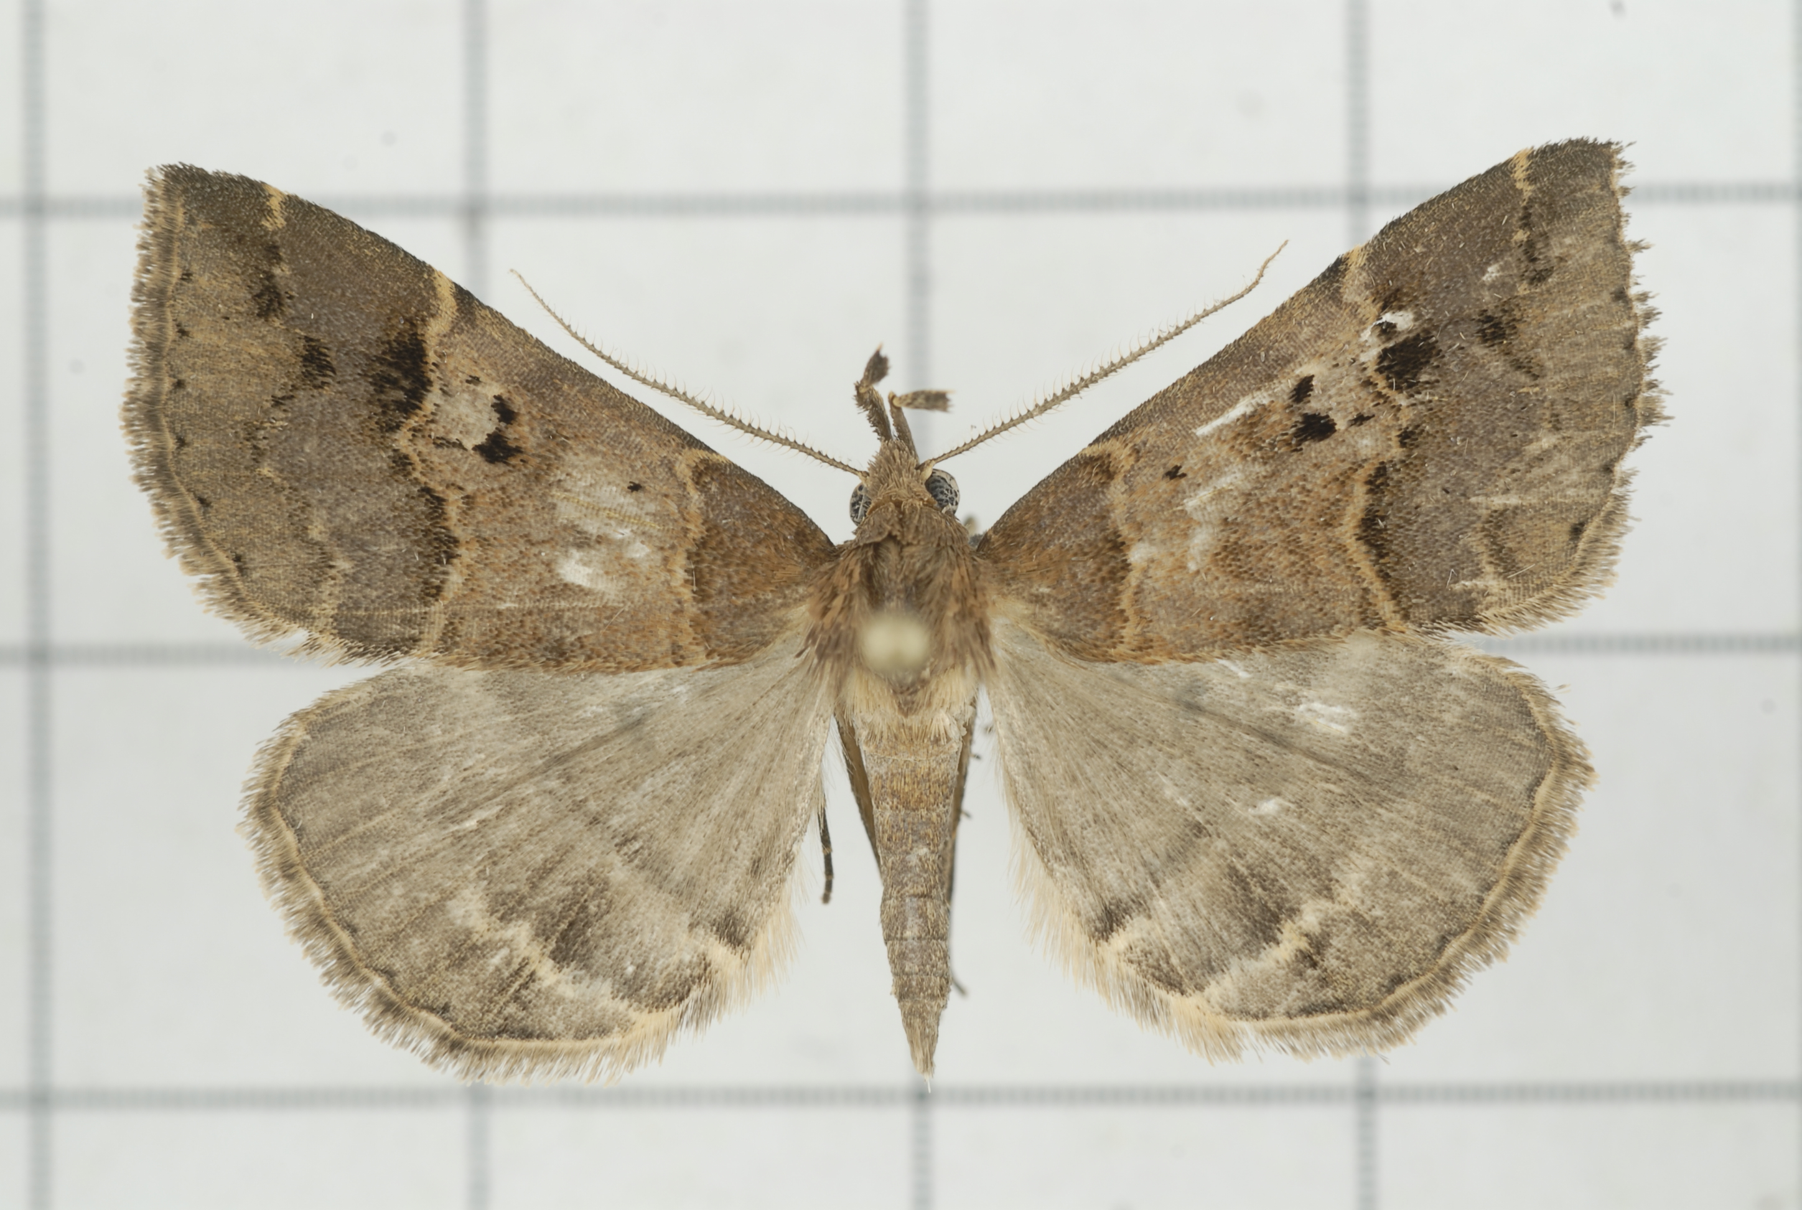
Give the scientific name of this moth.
Bertula hadenalis
